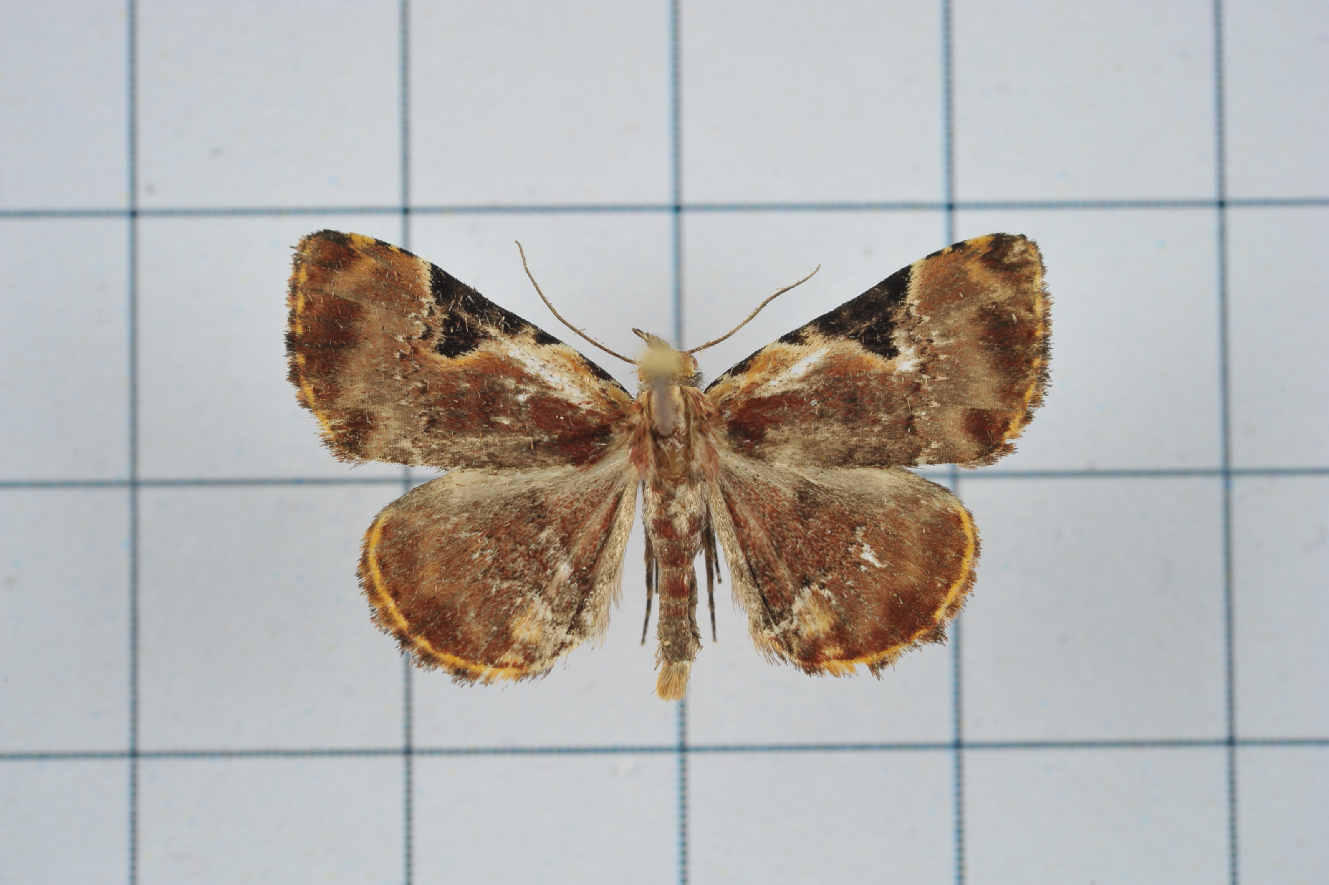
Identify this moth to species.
Diomea insulana
